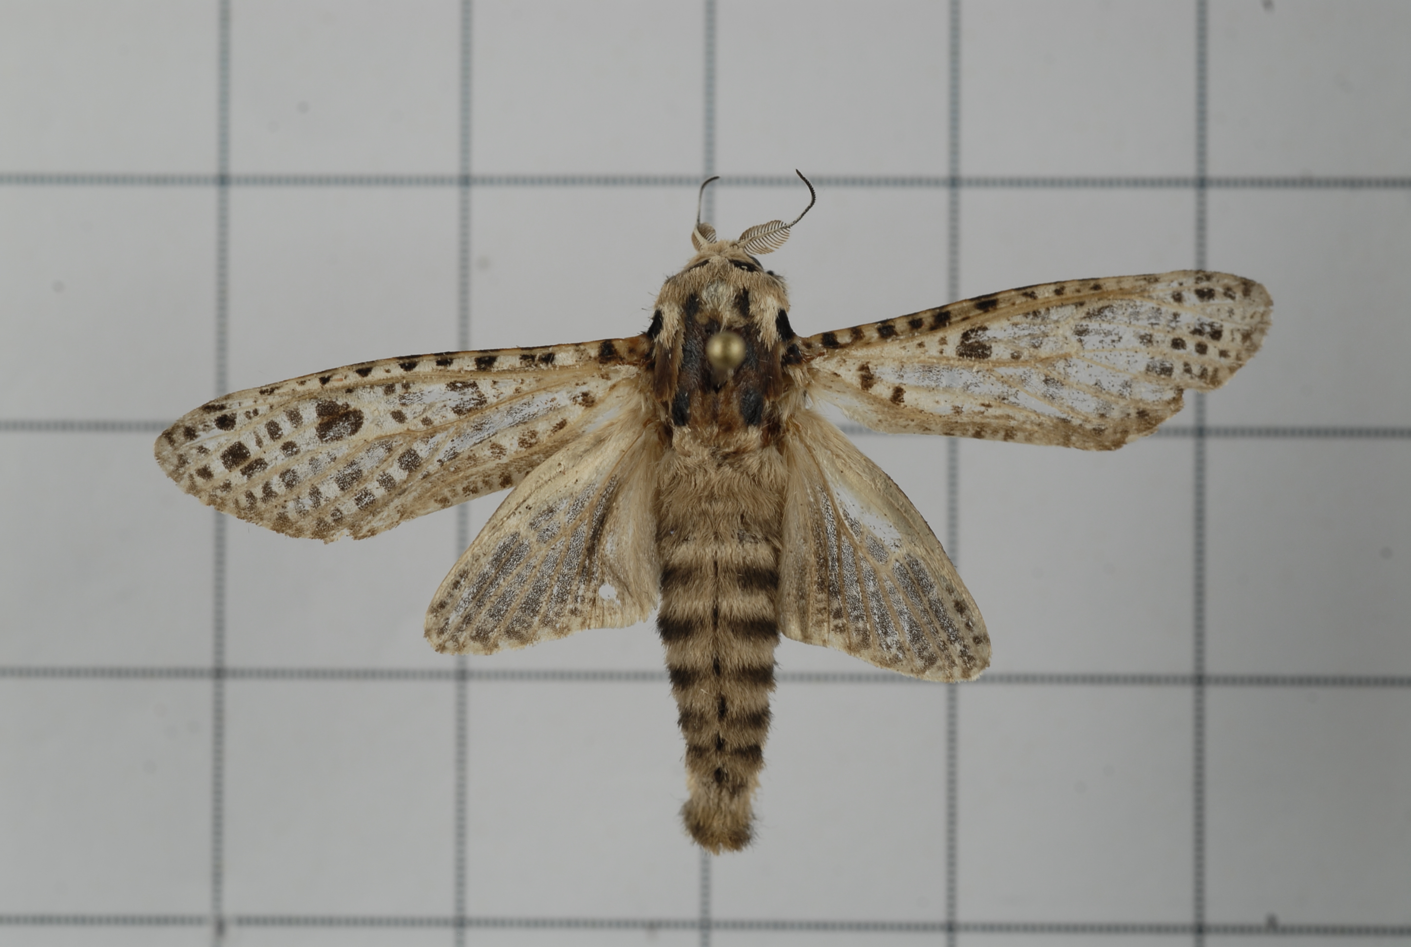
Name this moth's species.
Rapdalus pardicolor
